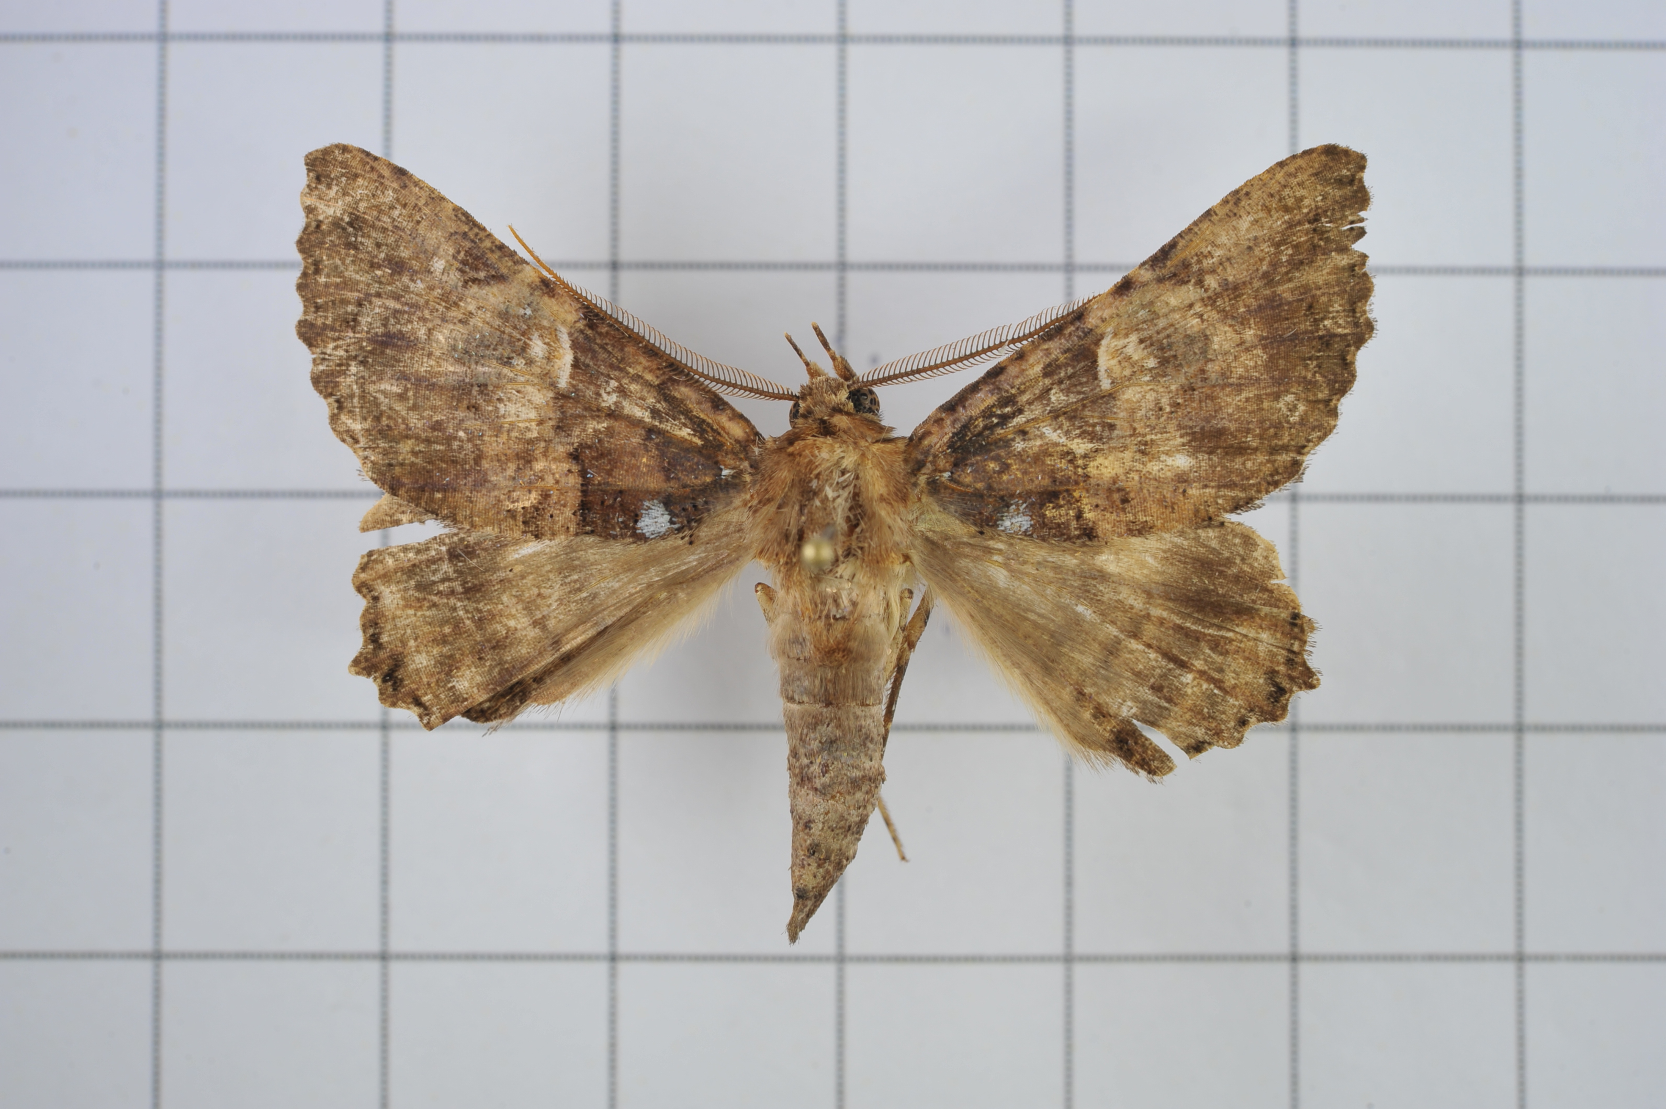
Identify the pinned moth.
Daddala lucilla
